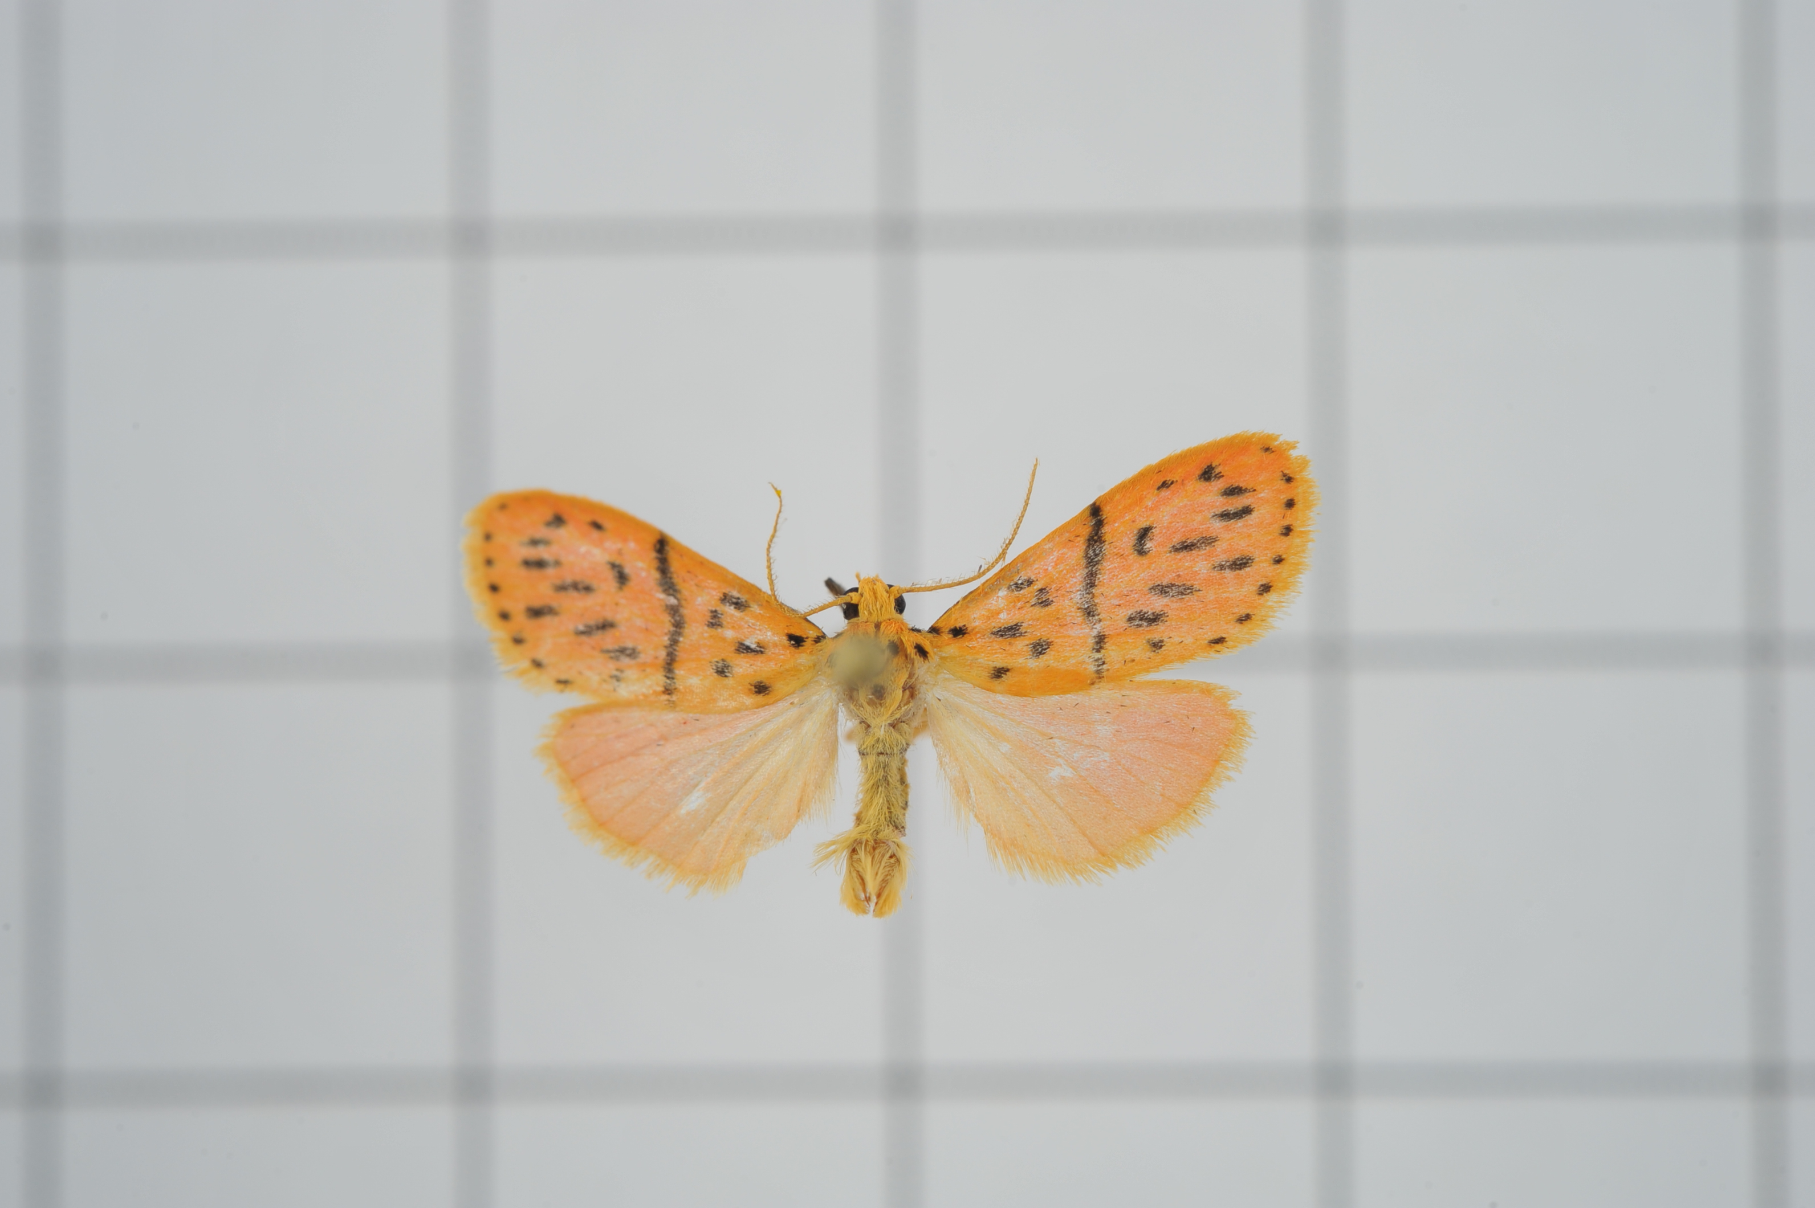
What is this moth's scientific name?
Miltochrista arcuata
